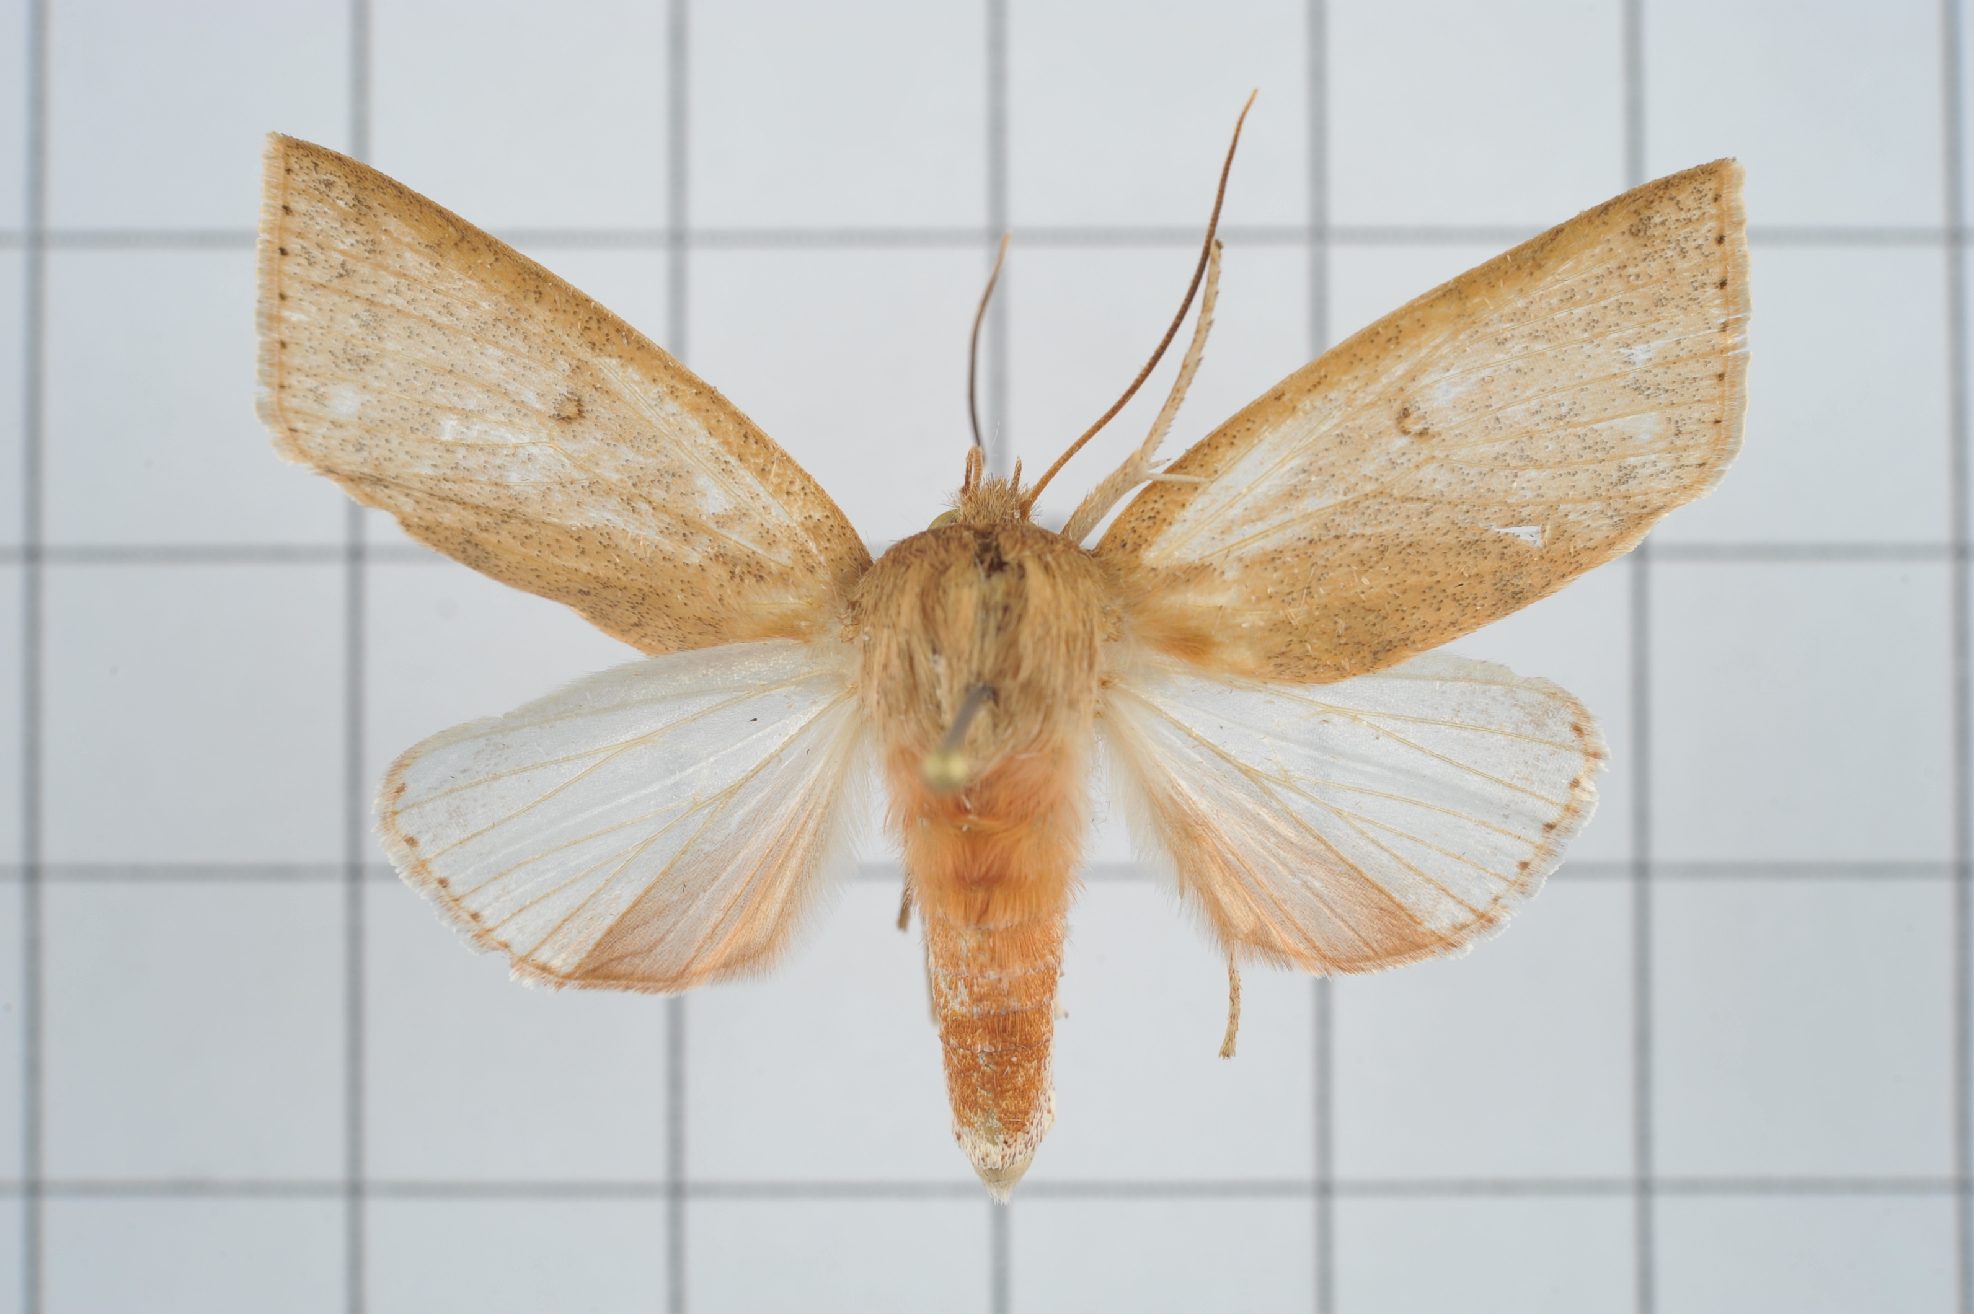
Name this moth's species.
Tympanistes rubidorsalis
